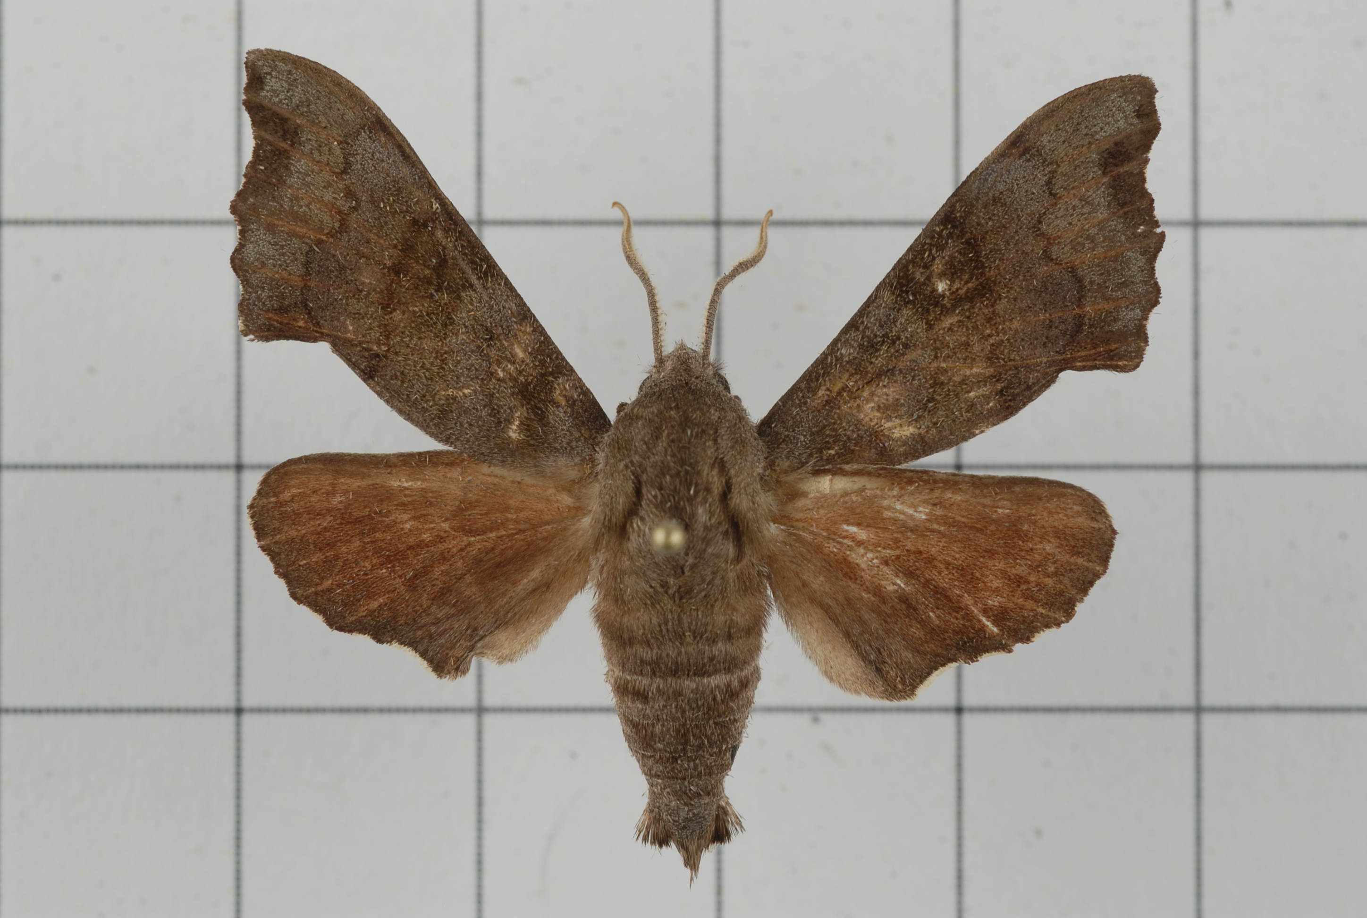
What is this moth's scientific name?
Cypoides chinensis
